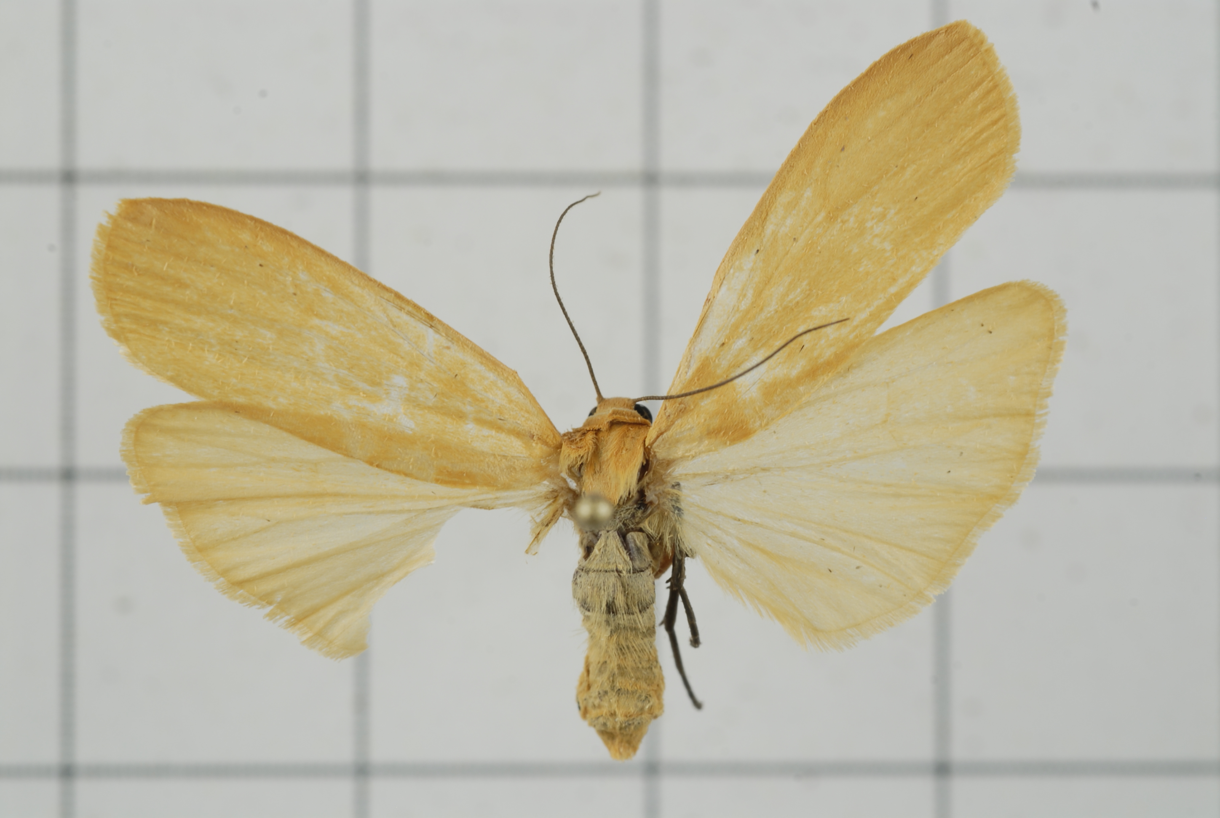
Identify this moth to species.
Katha magnata magnata
